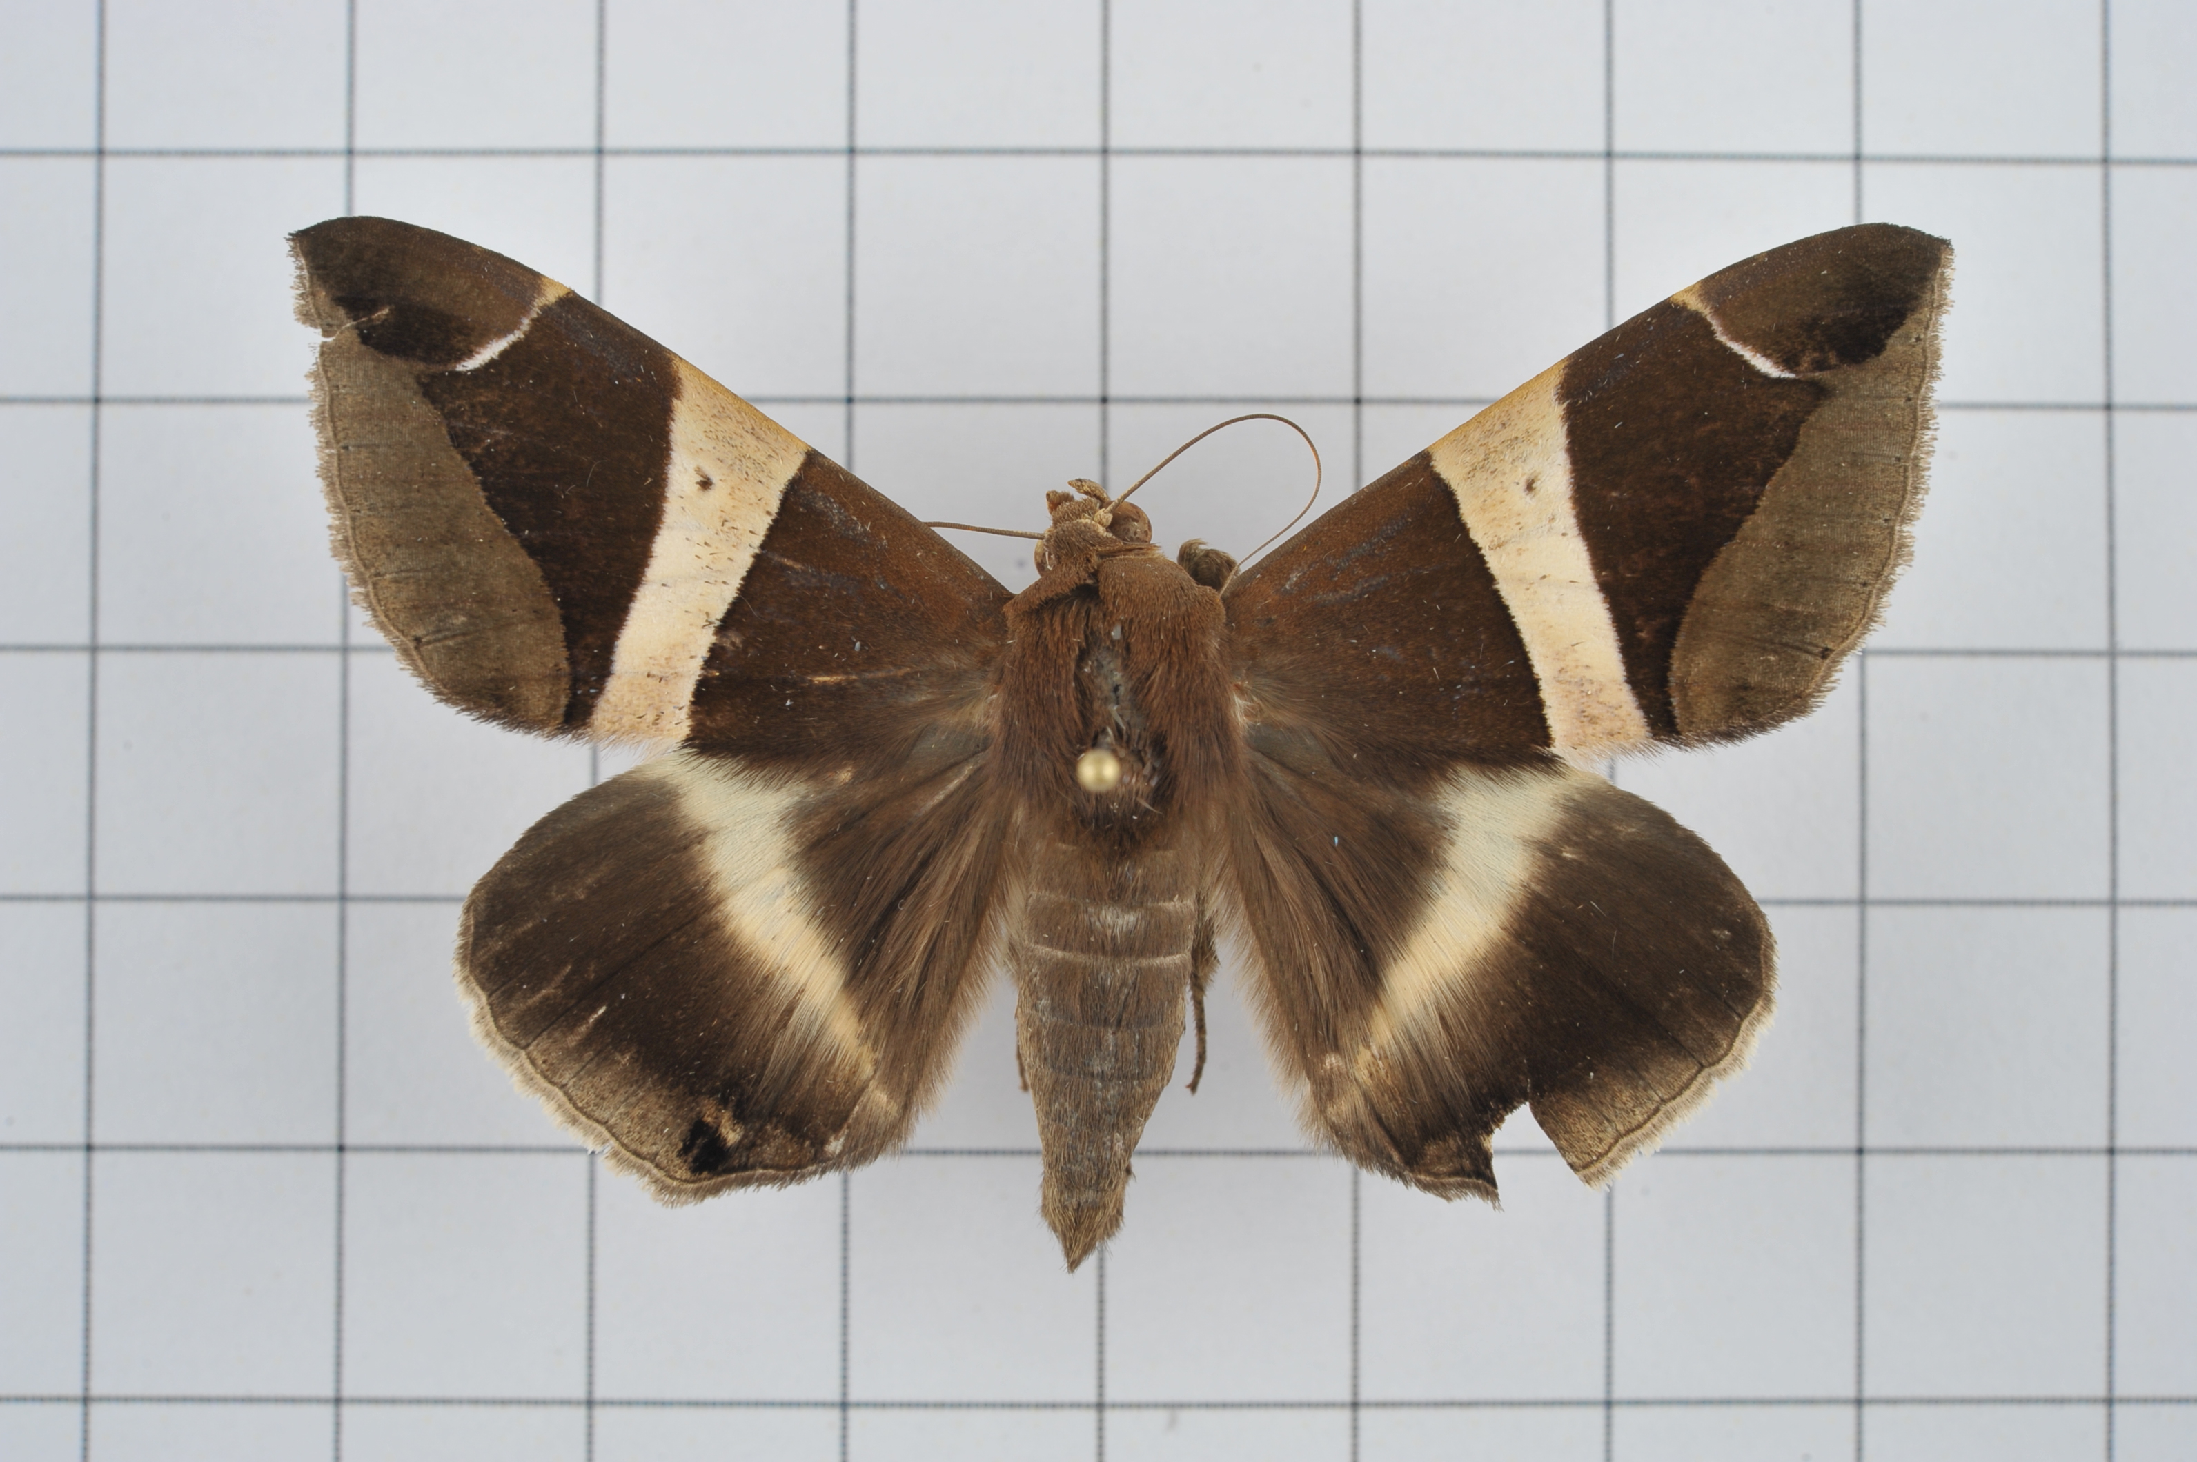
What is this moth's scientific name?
Bastilla praetermissa
